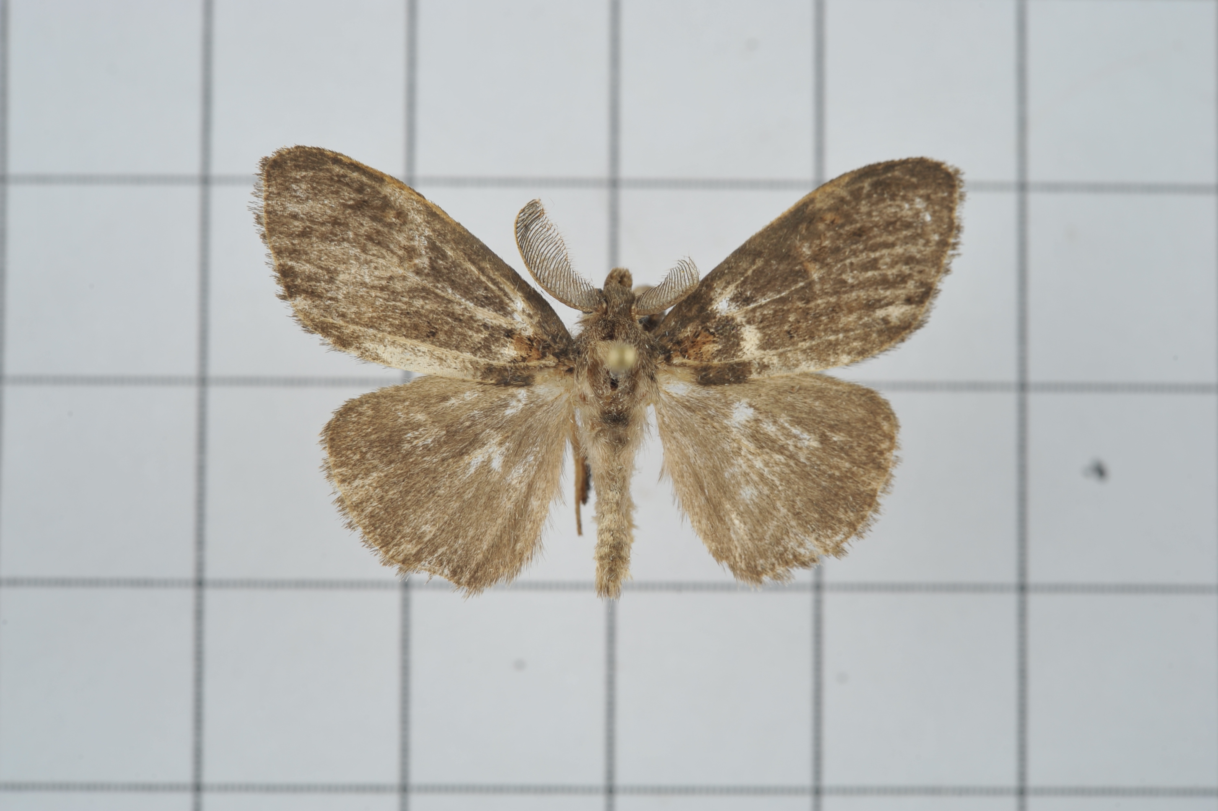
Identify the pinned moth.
Olene dudgeoni
